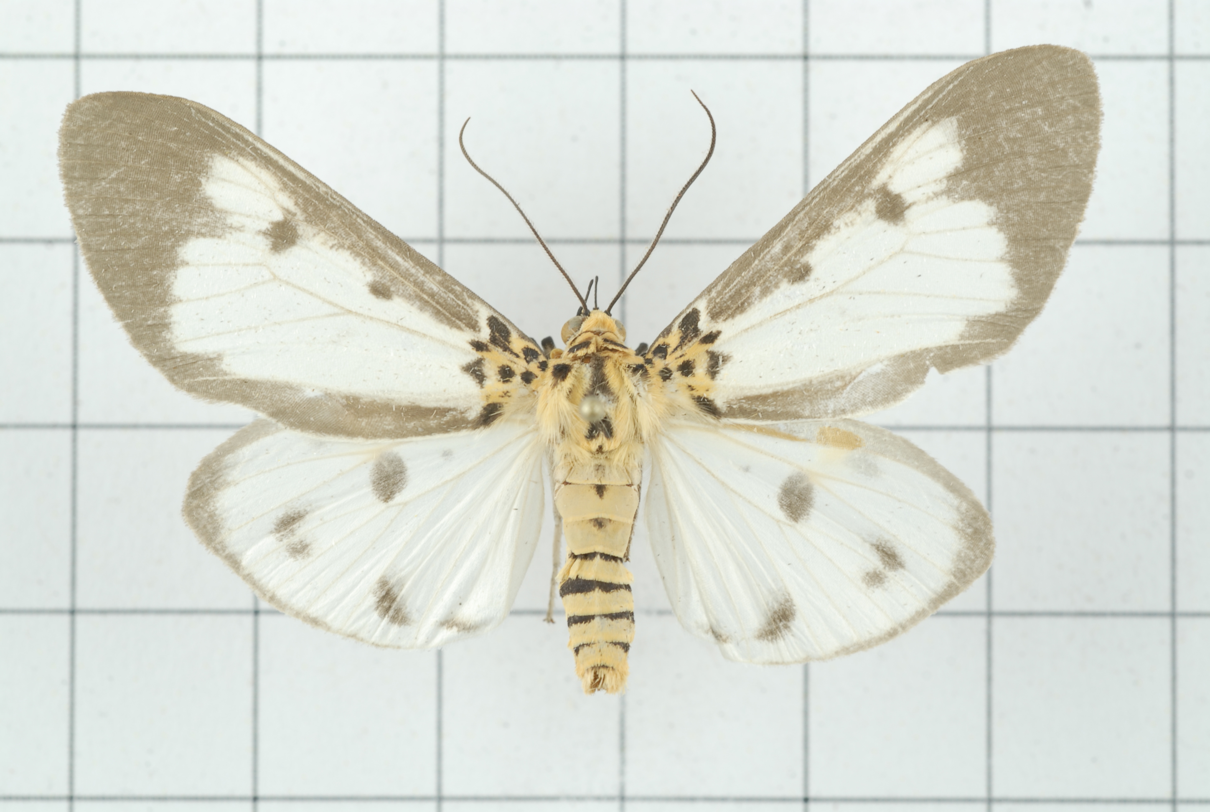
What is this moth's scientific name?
Asota plana lacteata
